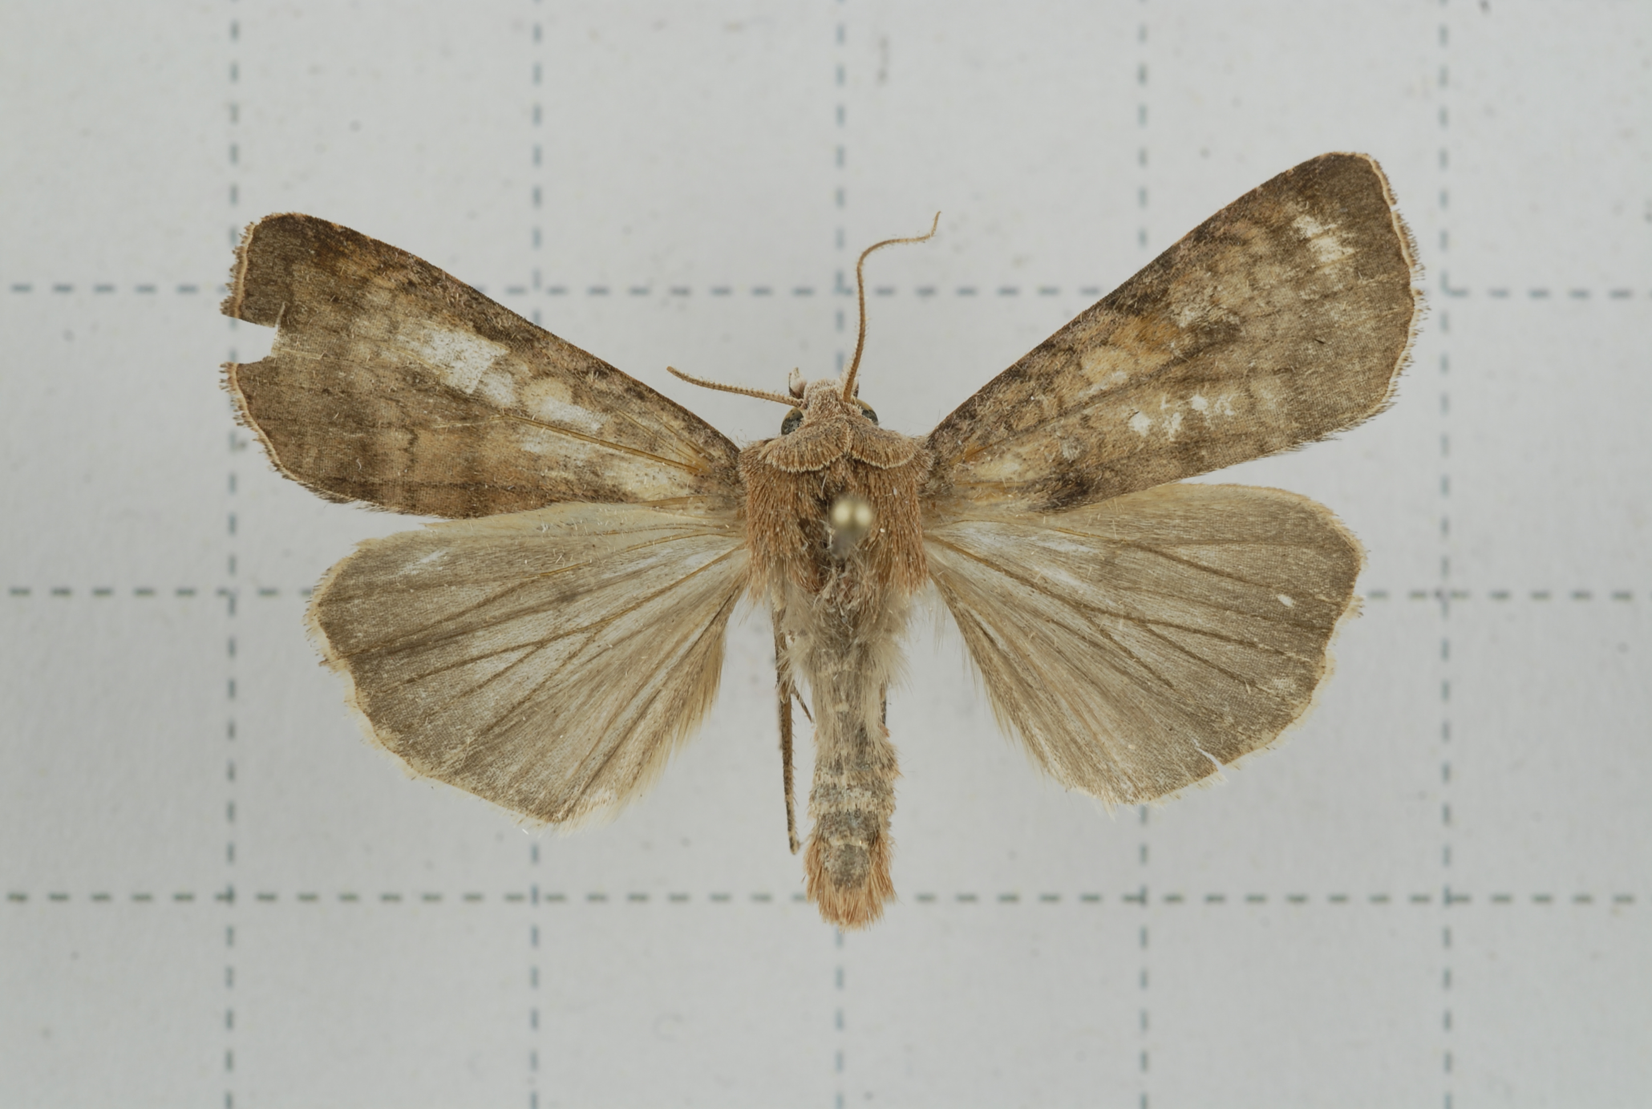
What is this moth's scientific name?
Diarsia canescens
